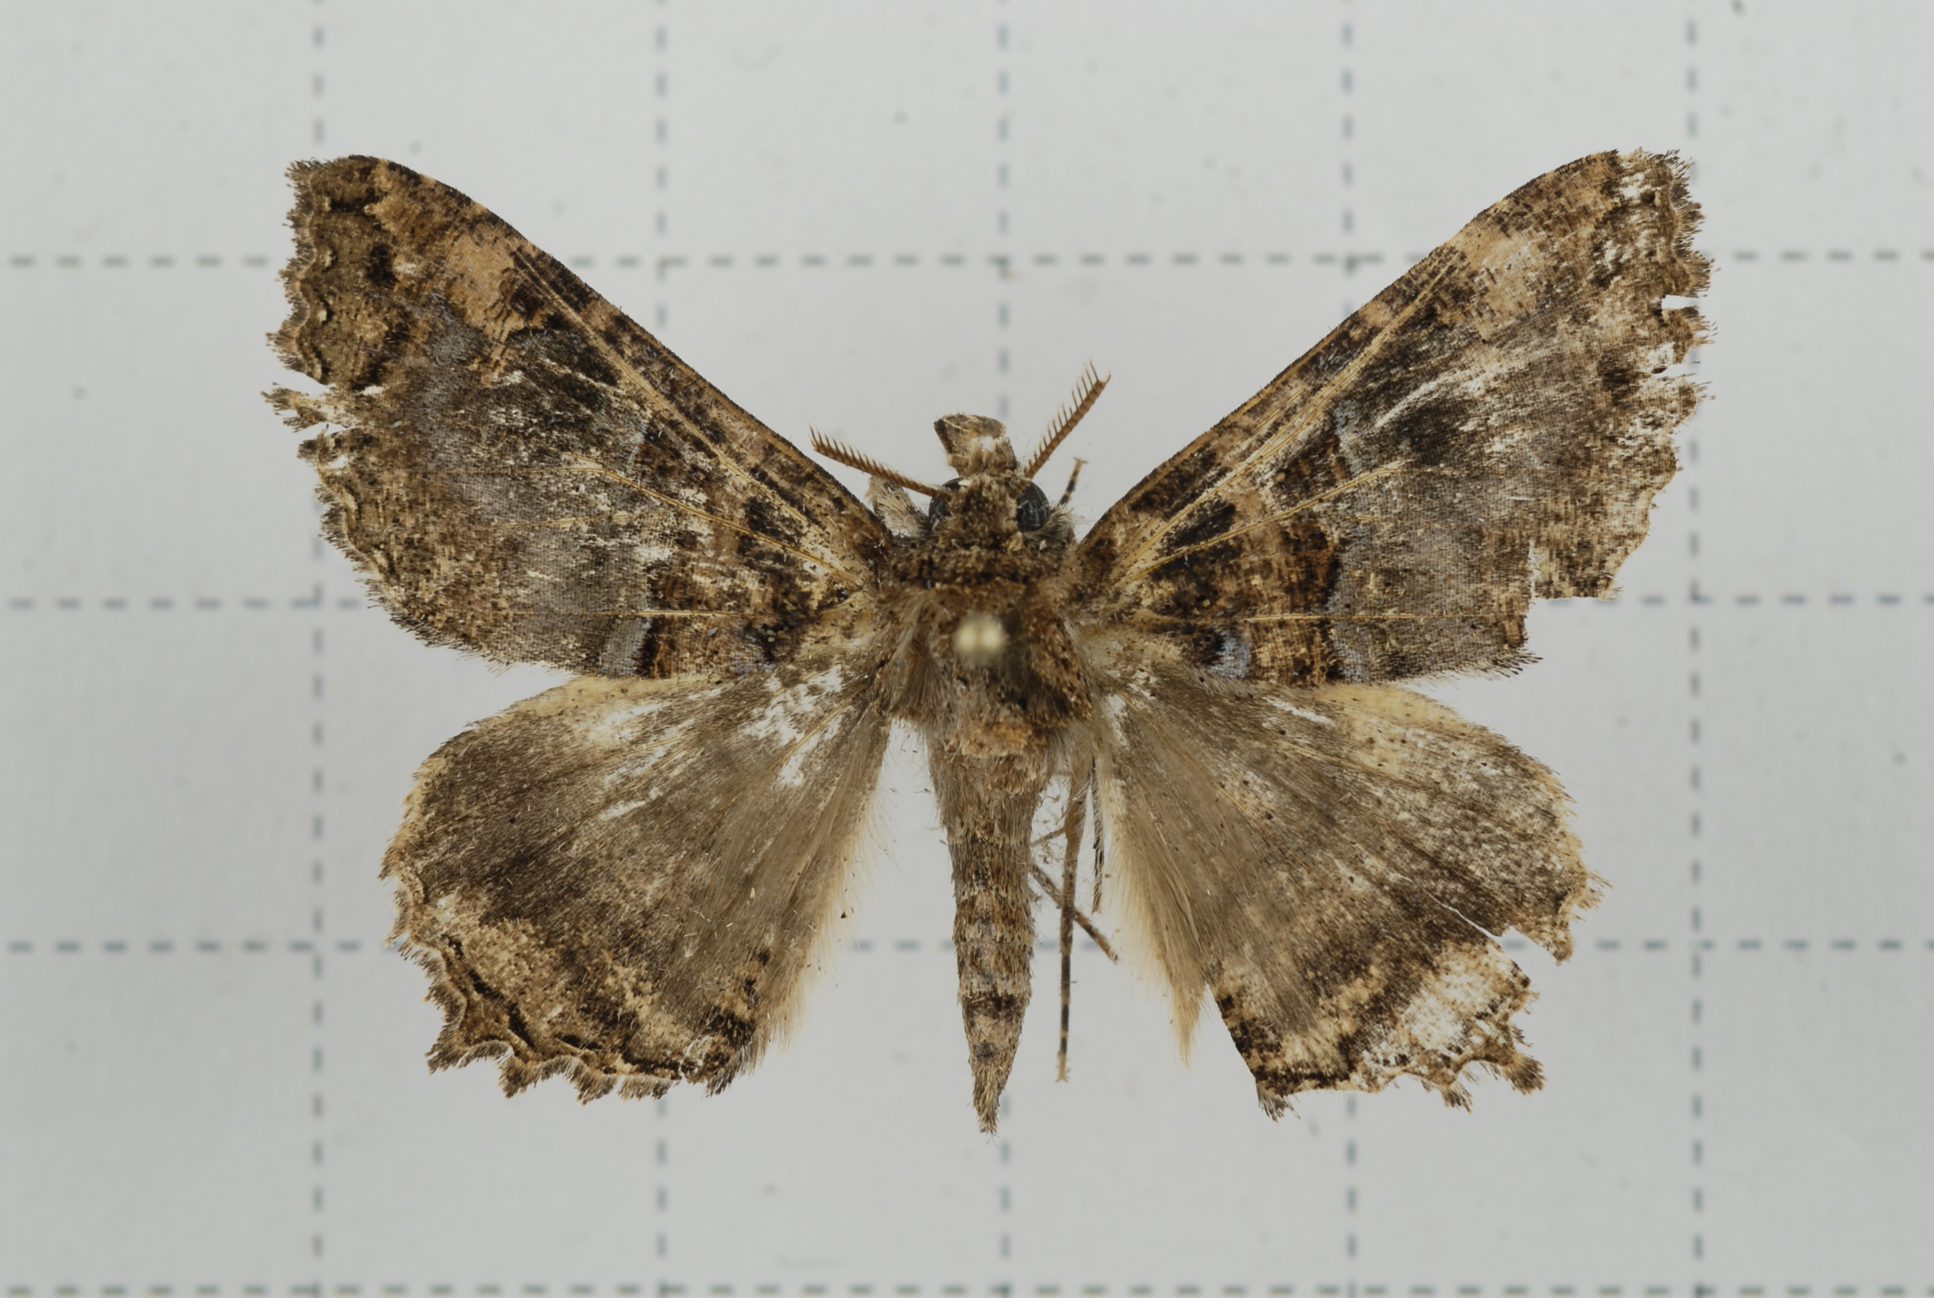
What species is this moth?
Daddala lucilla
